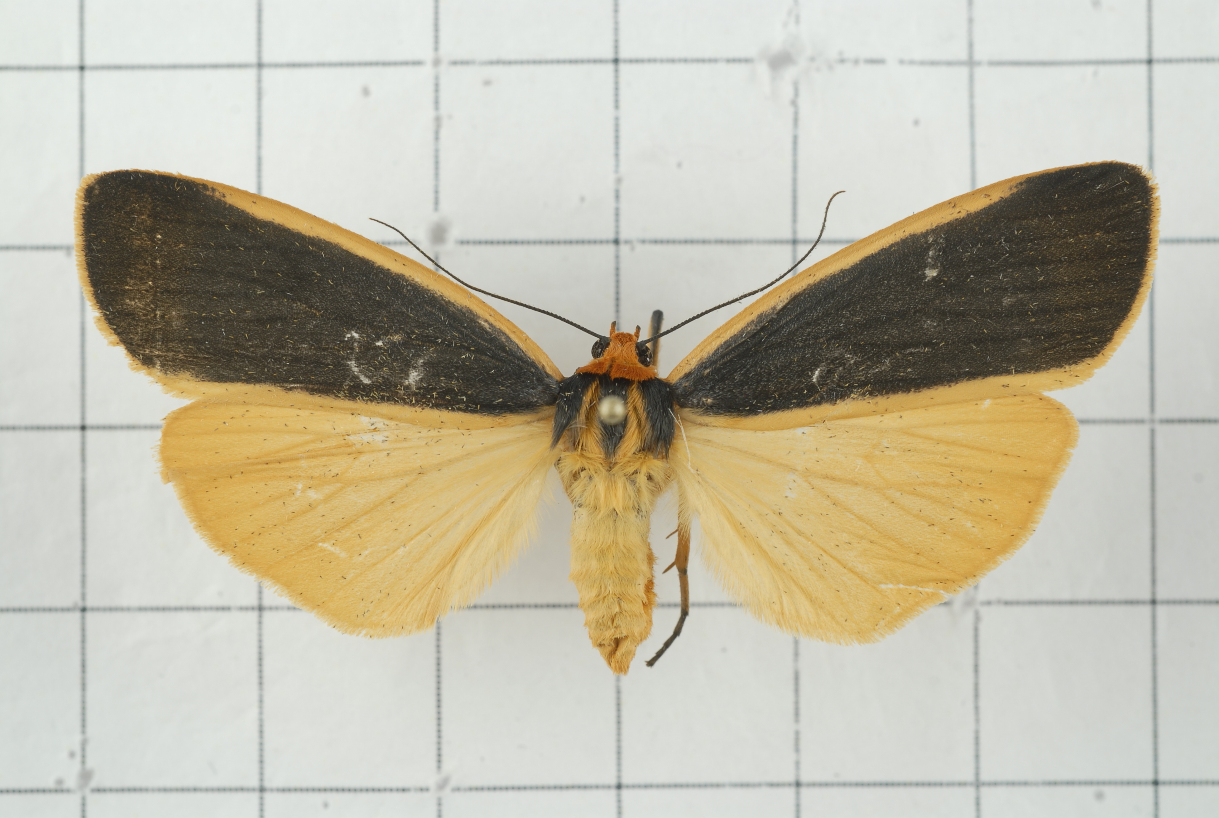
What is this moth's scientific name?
Churinga virago
